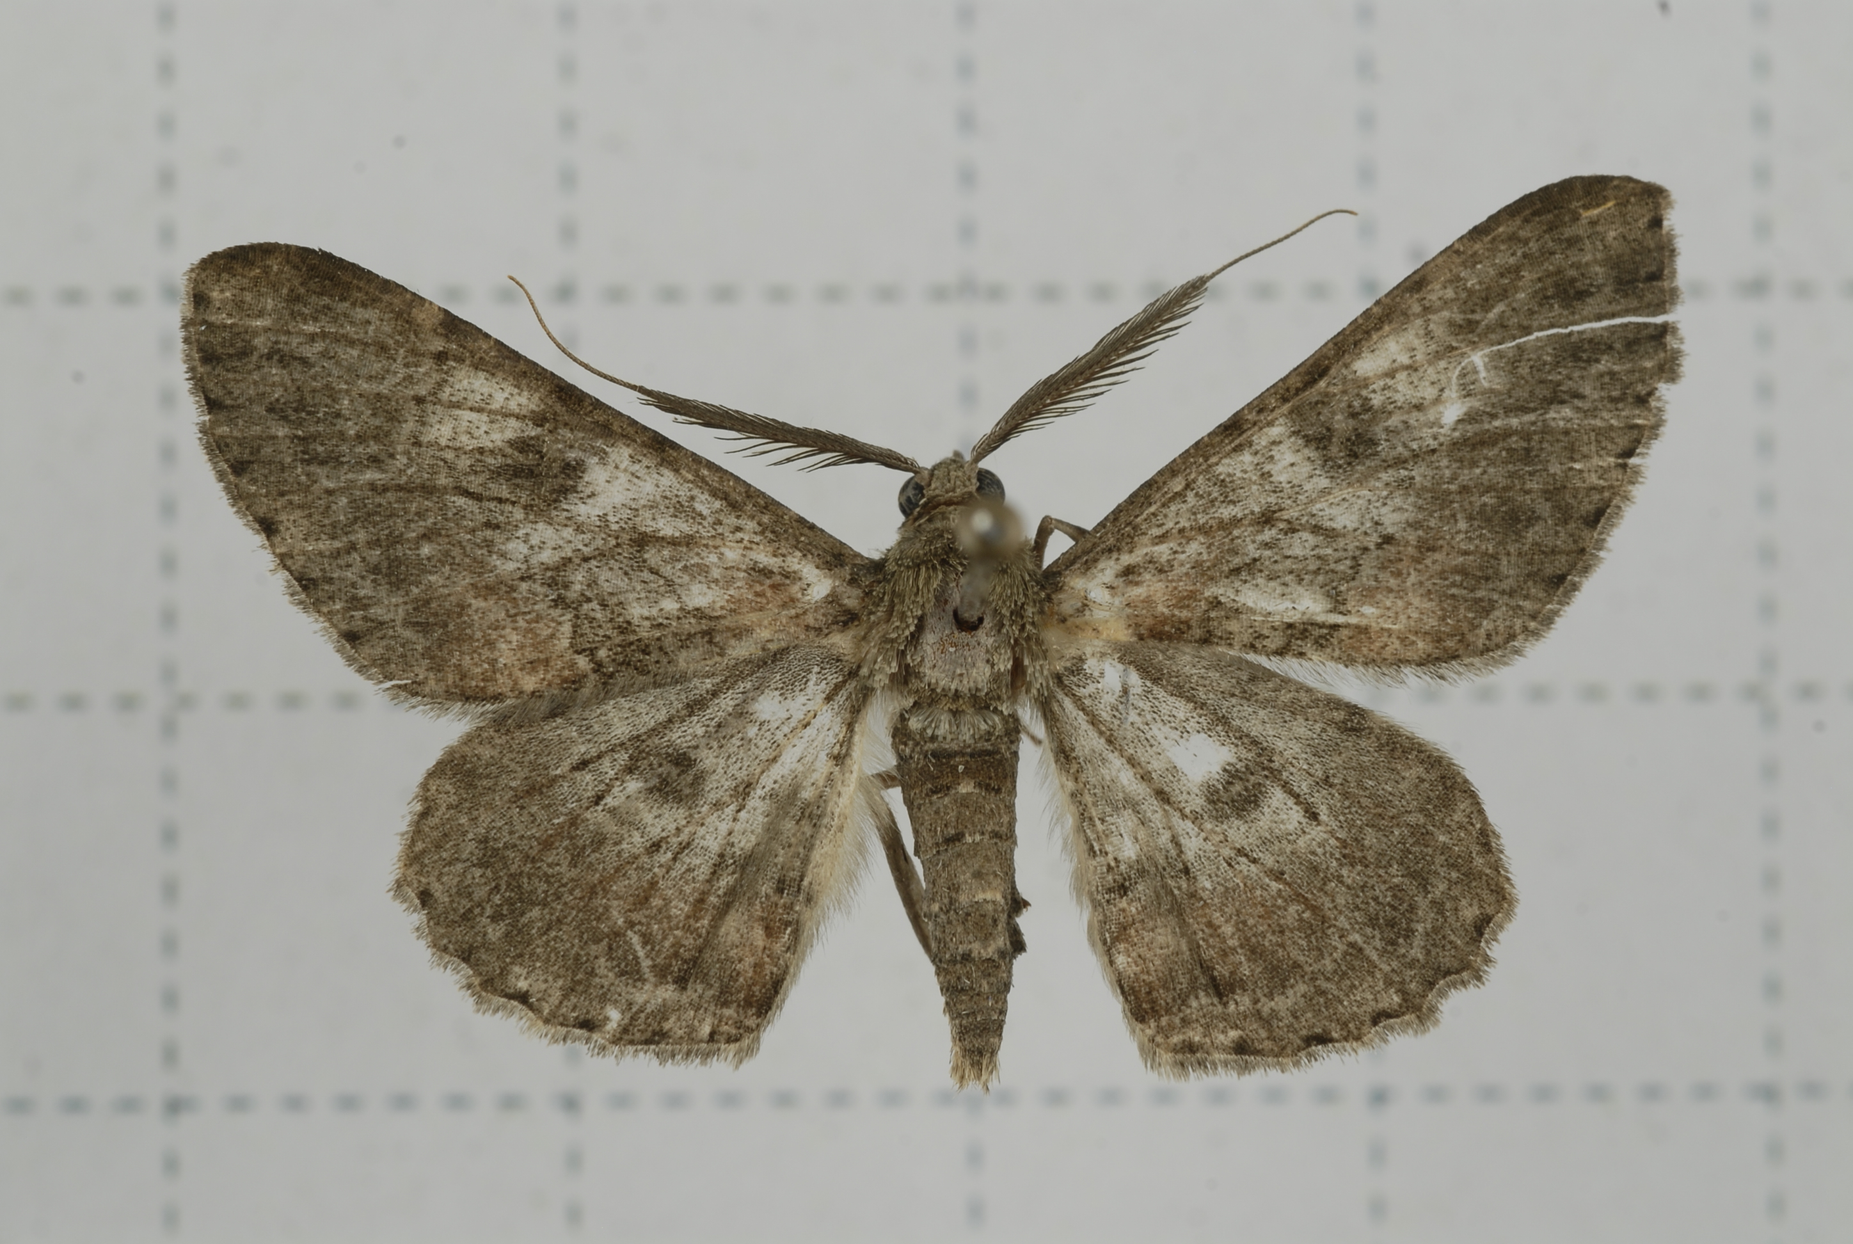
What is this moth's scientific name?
Cleora repulsaria repulsaria
